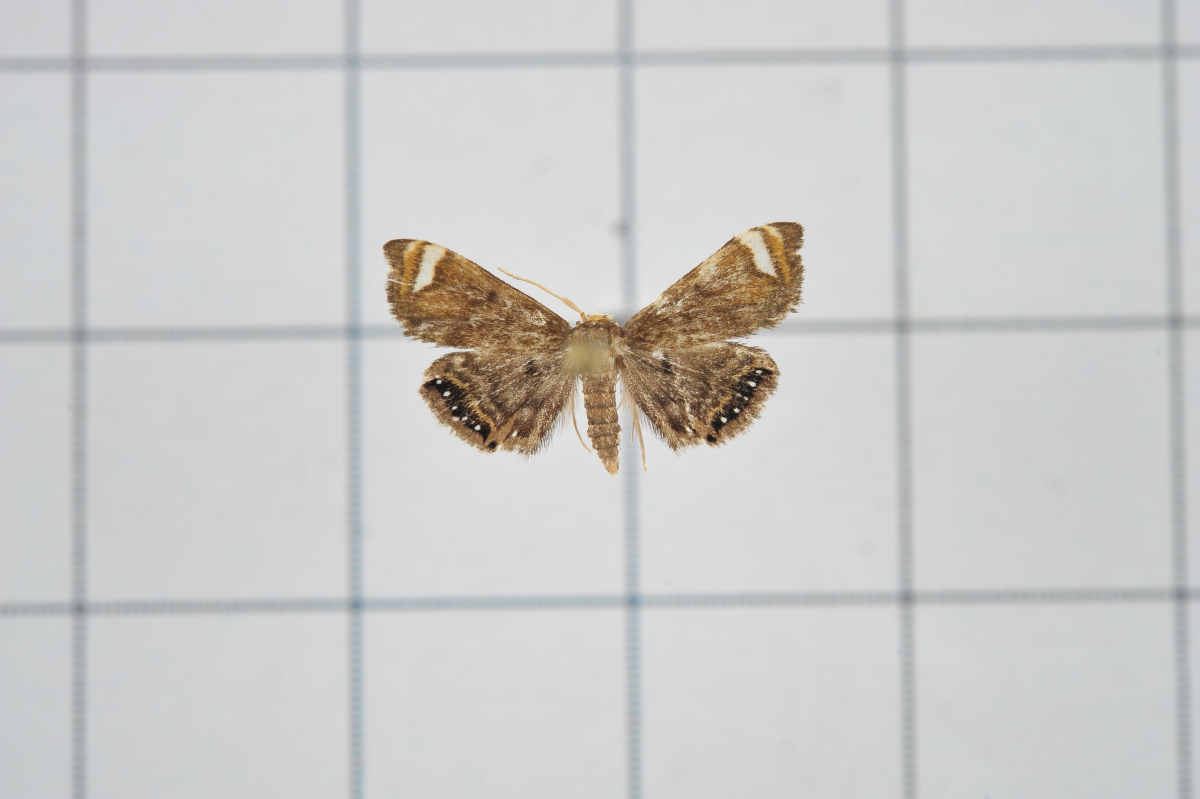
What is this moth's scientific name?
Eugauria albidentata
